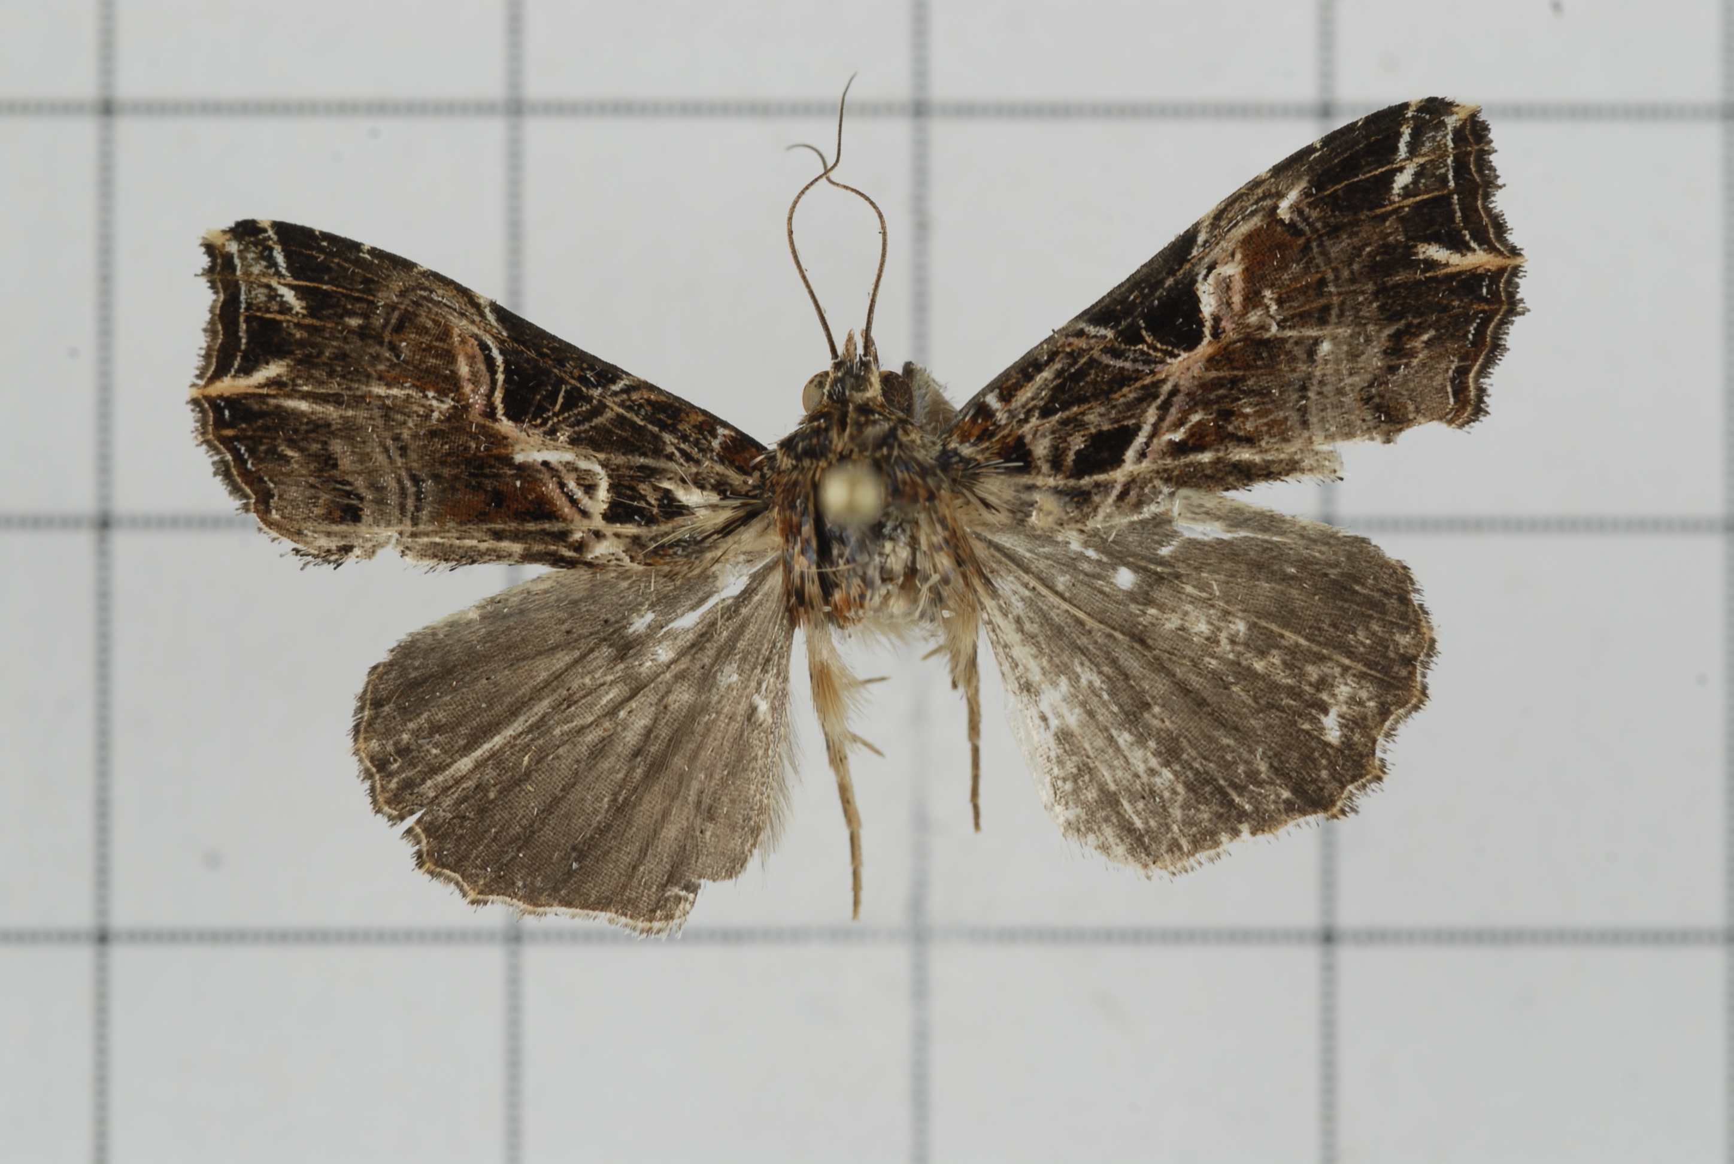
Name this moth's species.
Callopistria maillardi maillardi
